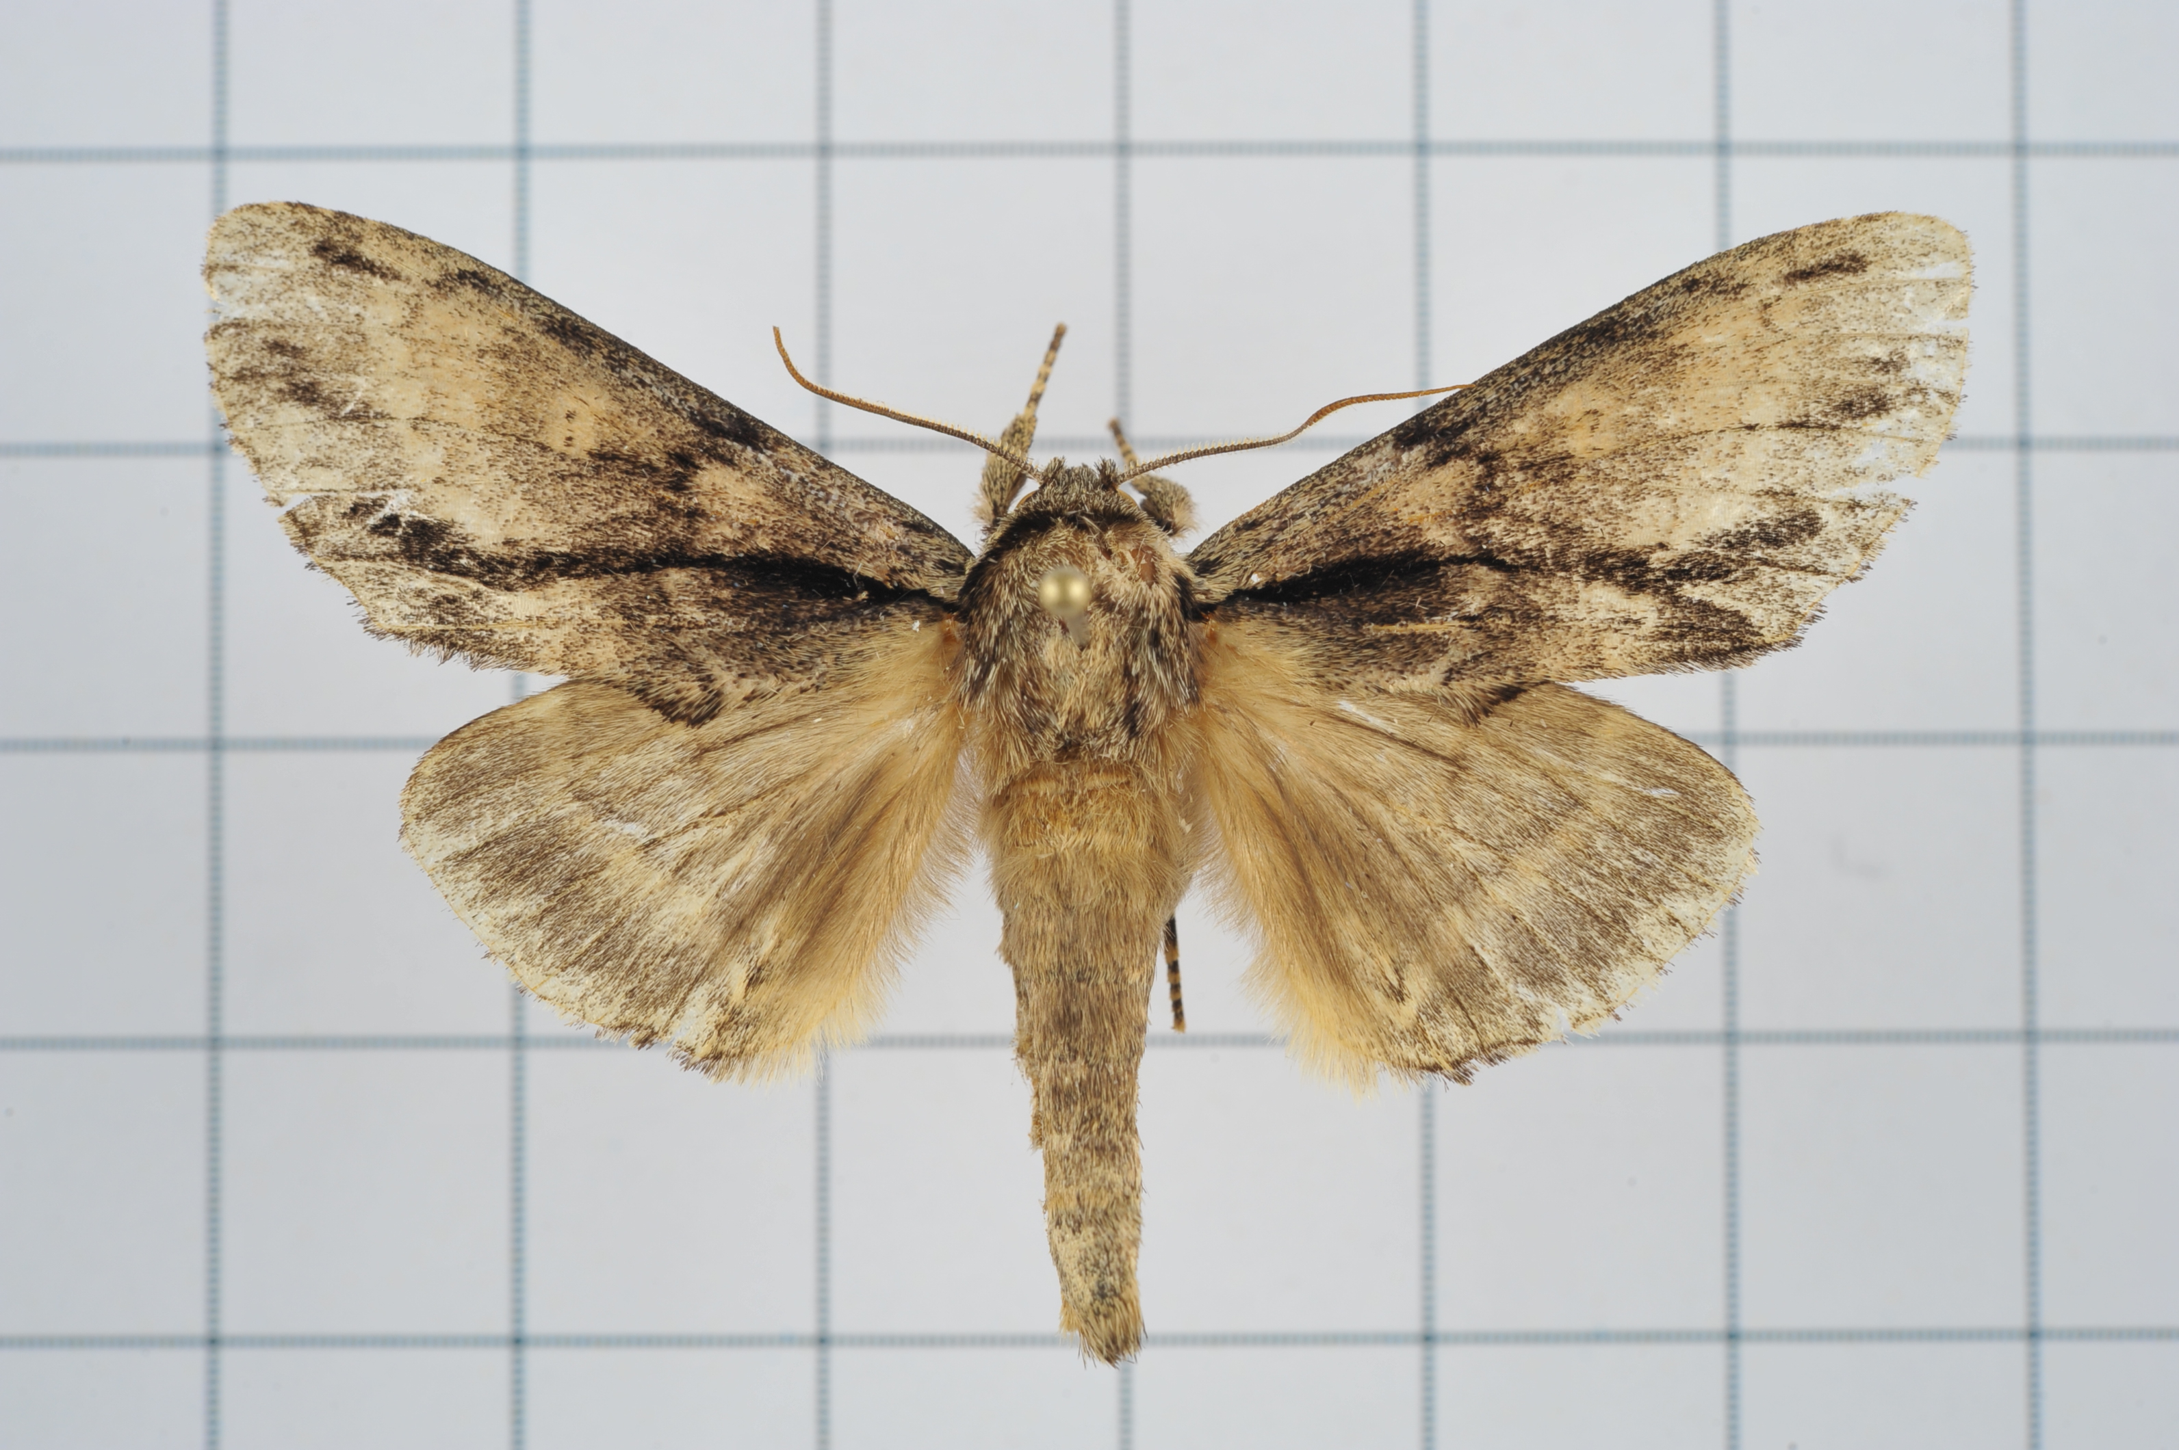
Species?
Shaka mushana
